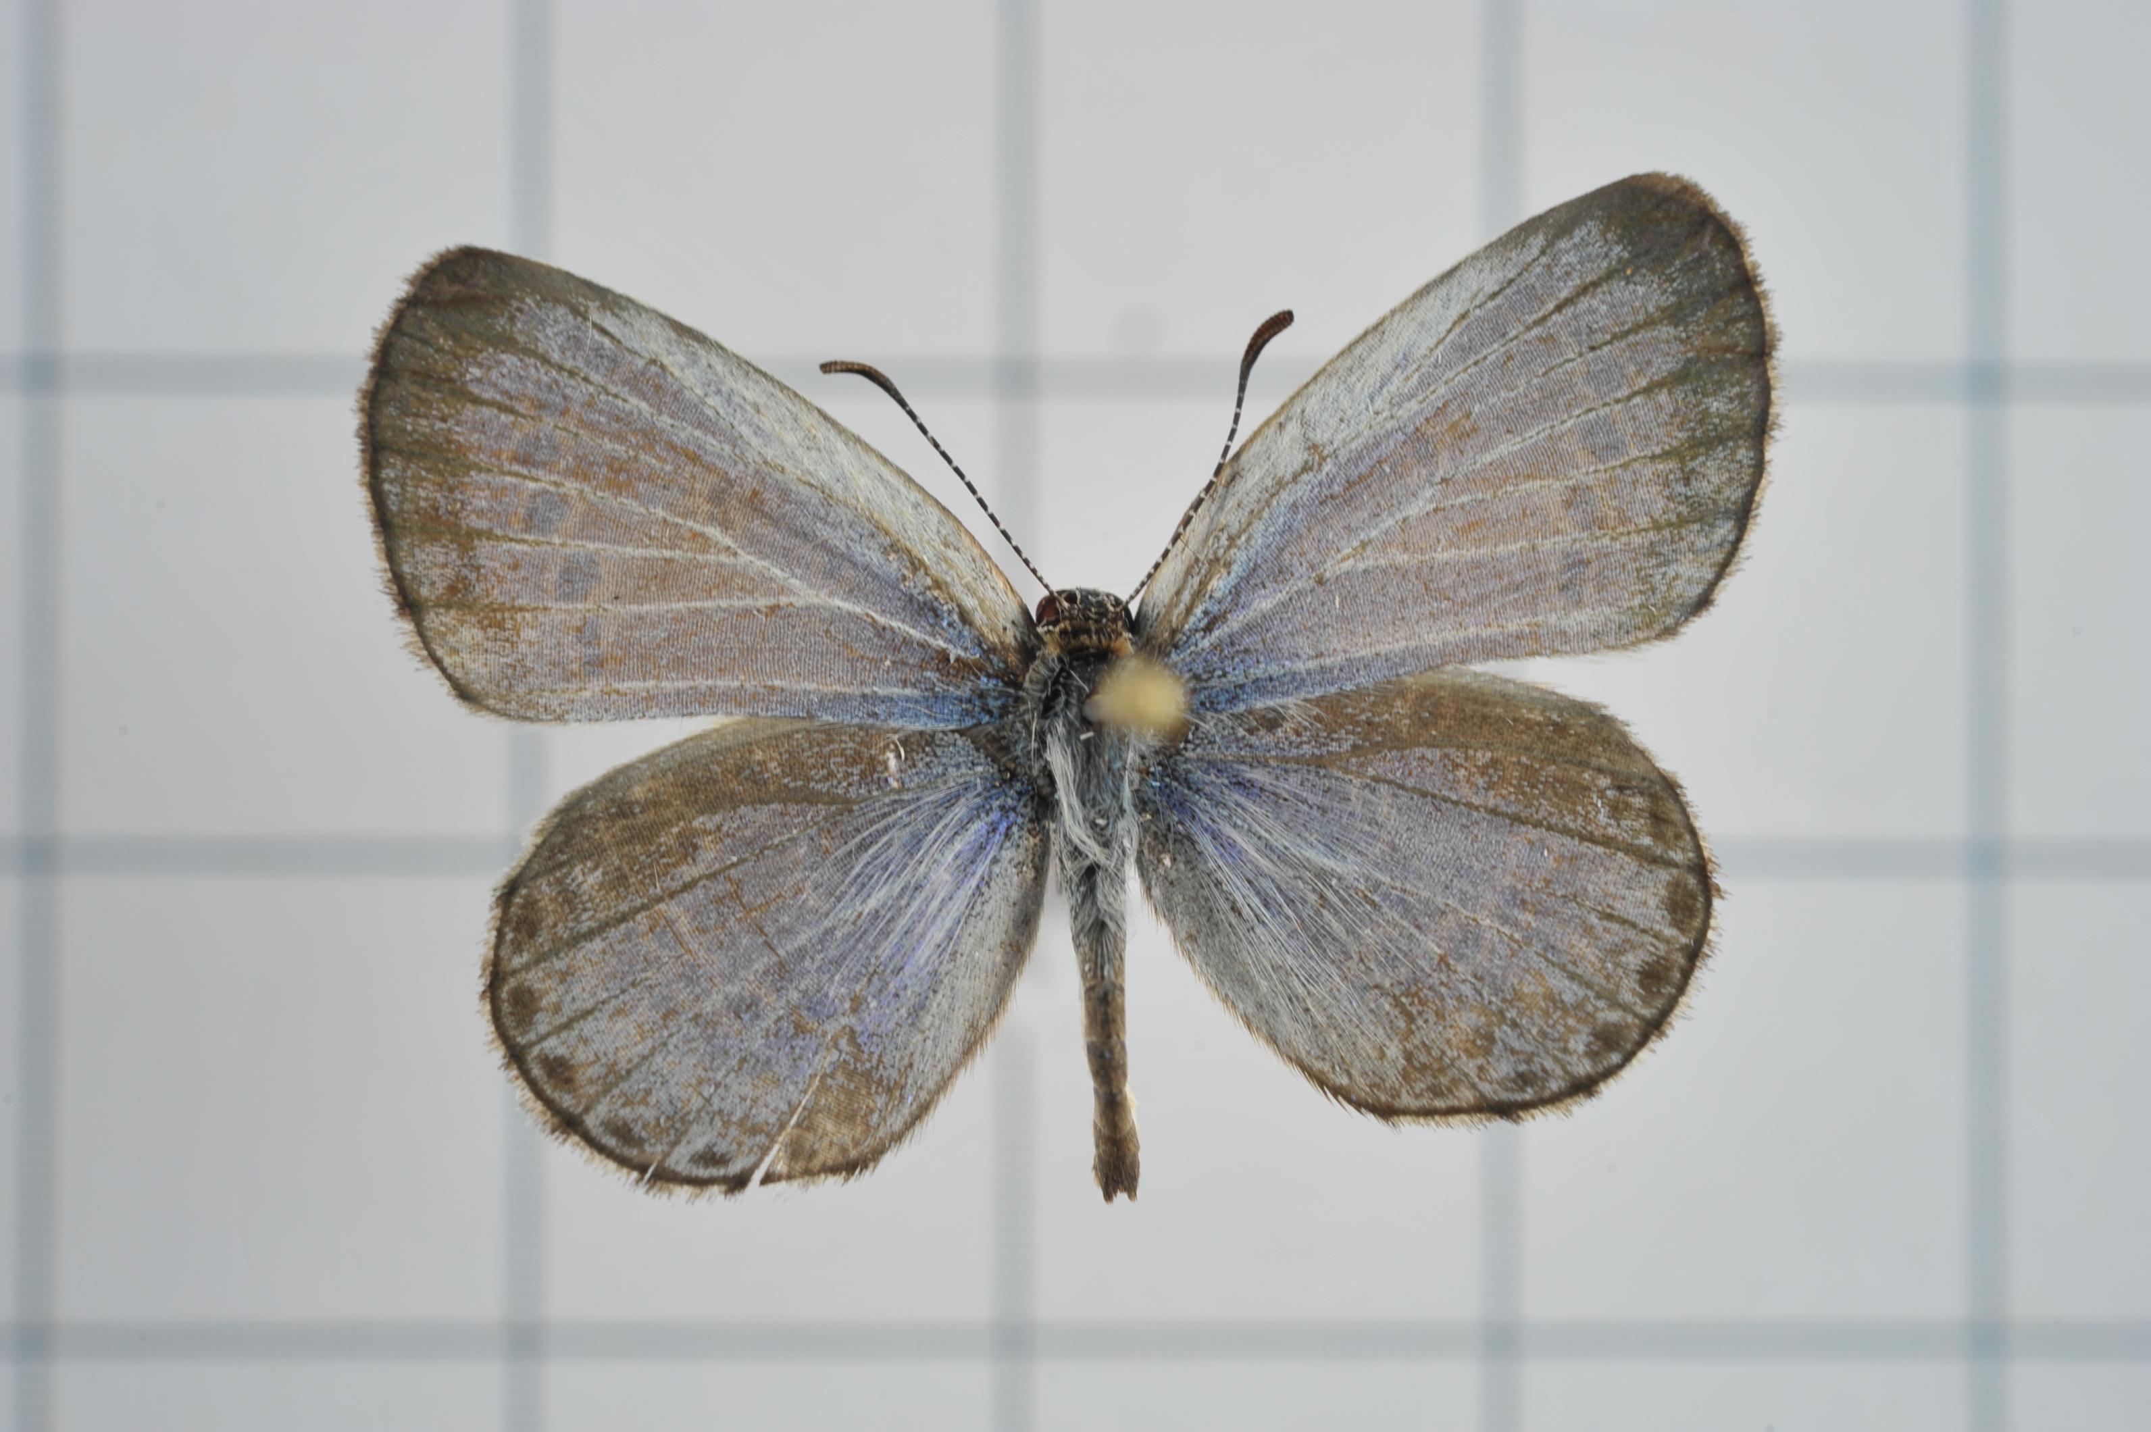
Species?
Zizeeria maha okinawana
